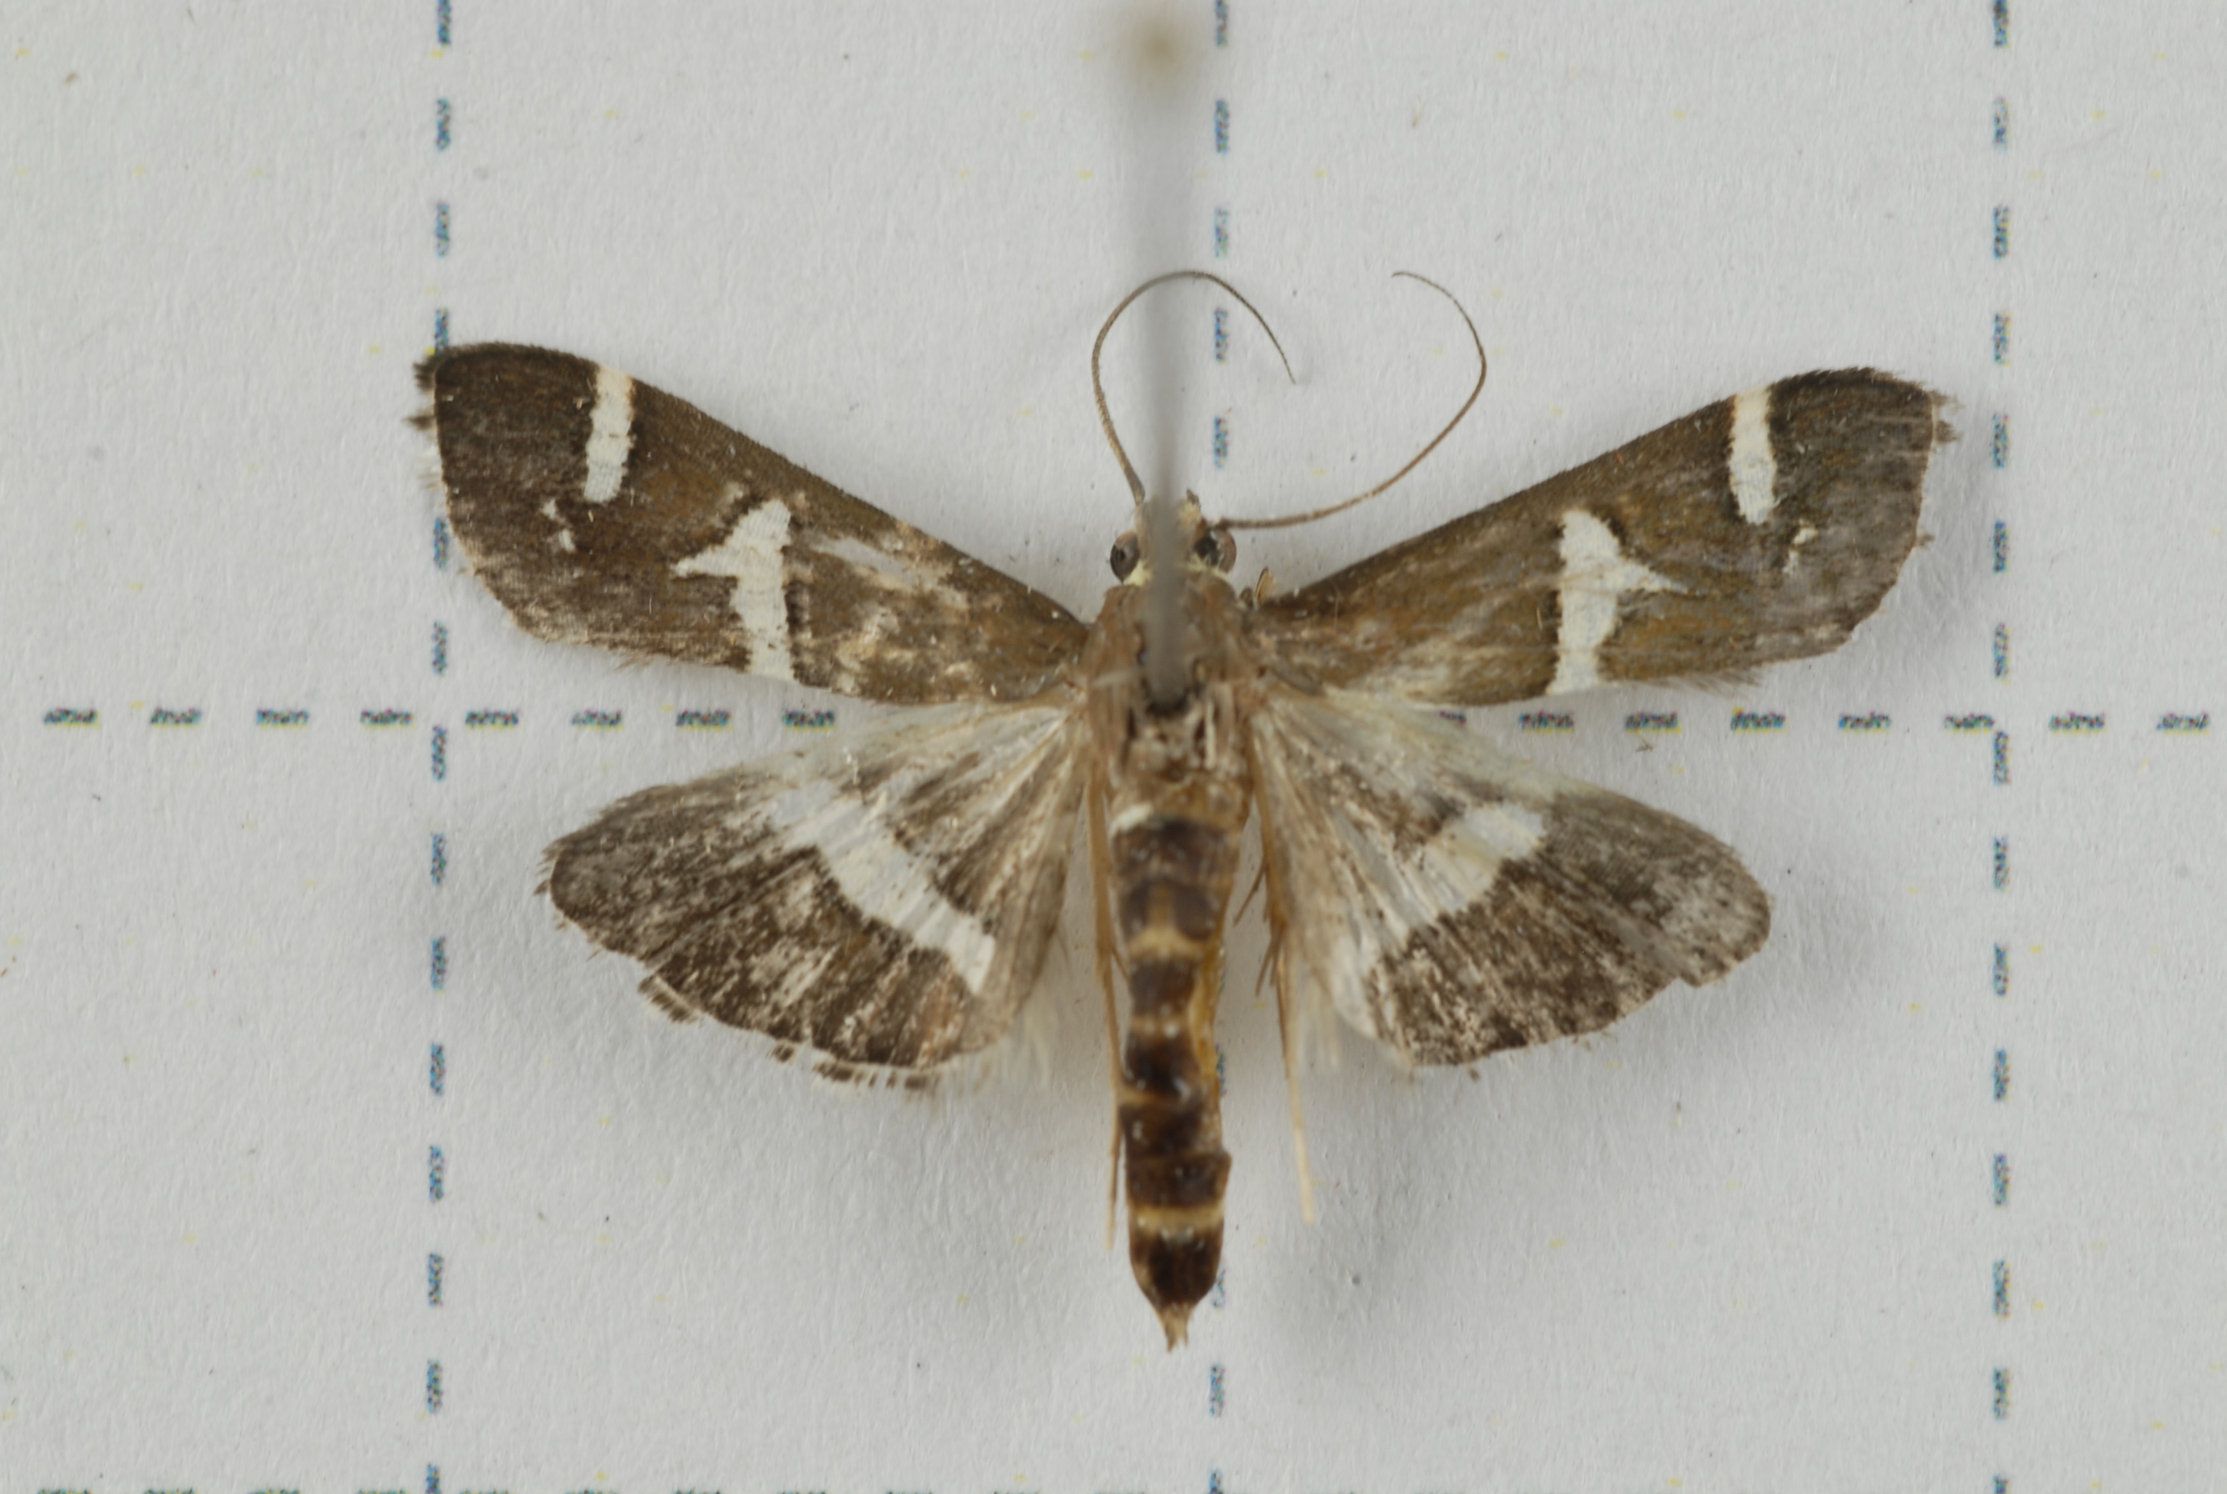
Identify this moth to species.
Spoladea recurvalis
